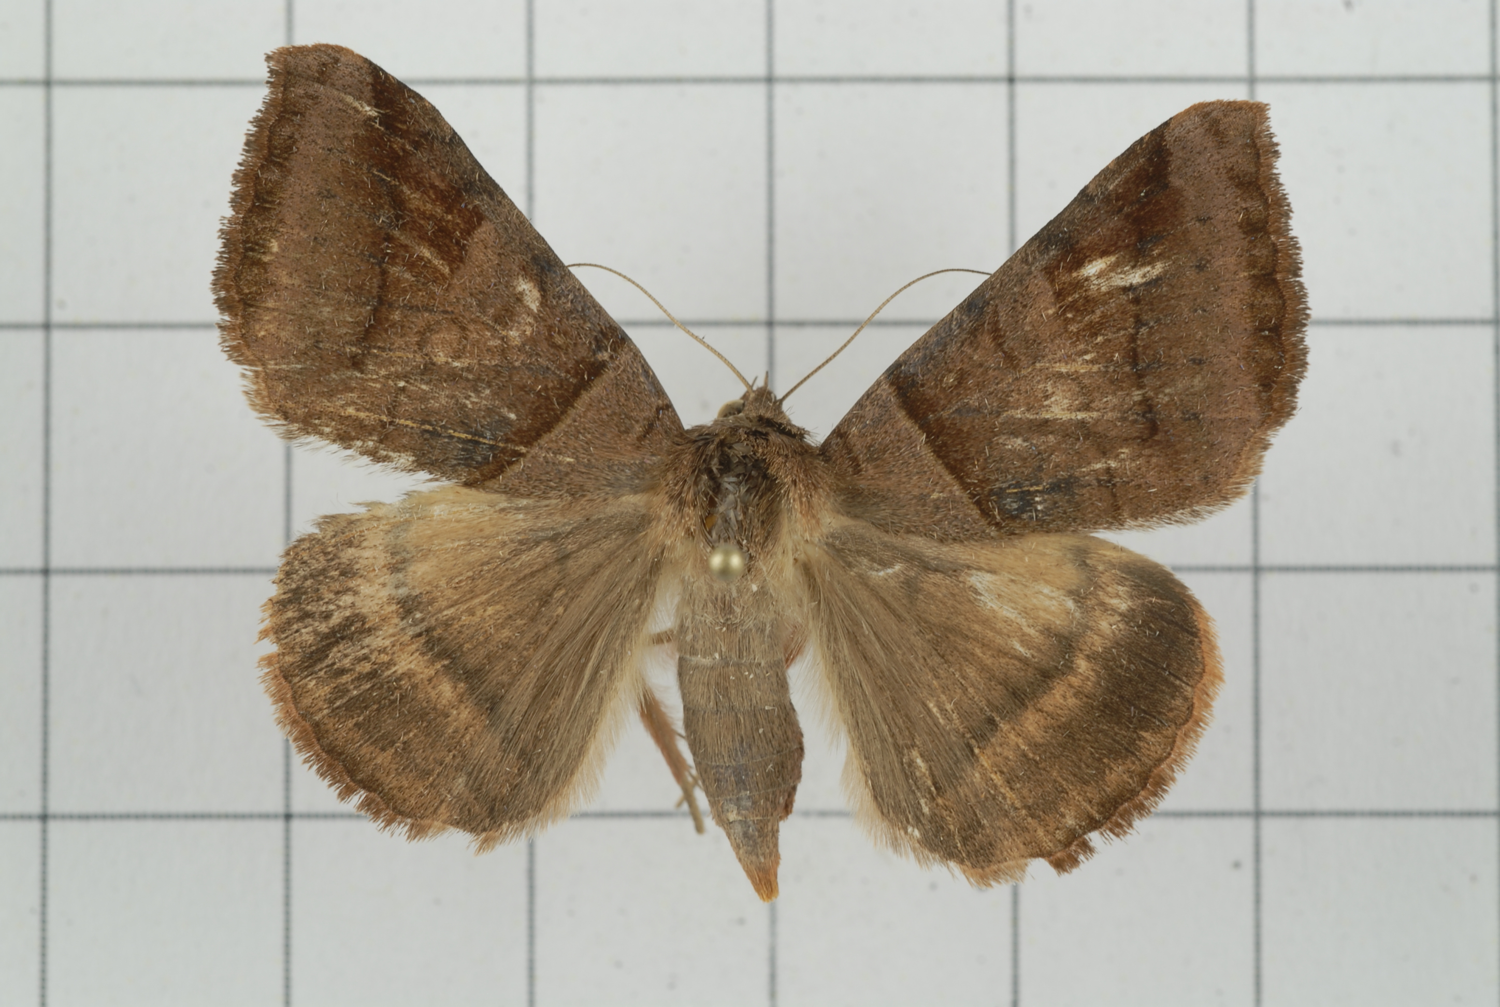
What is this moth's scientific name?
Mocis undata
